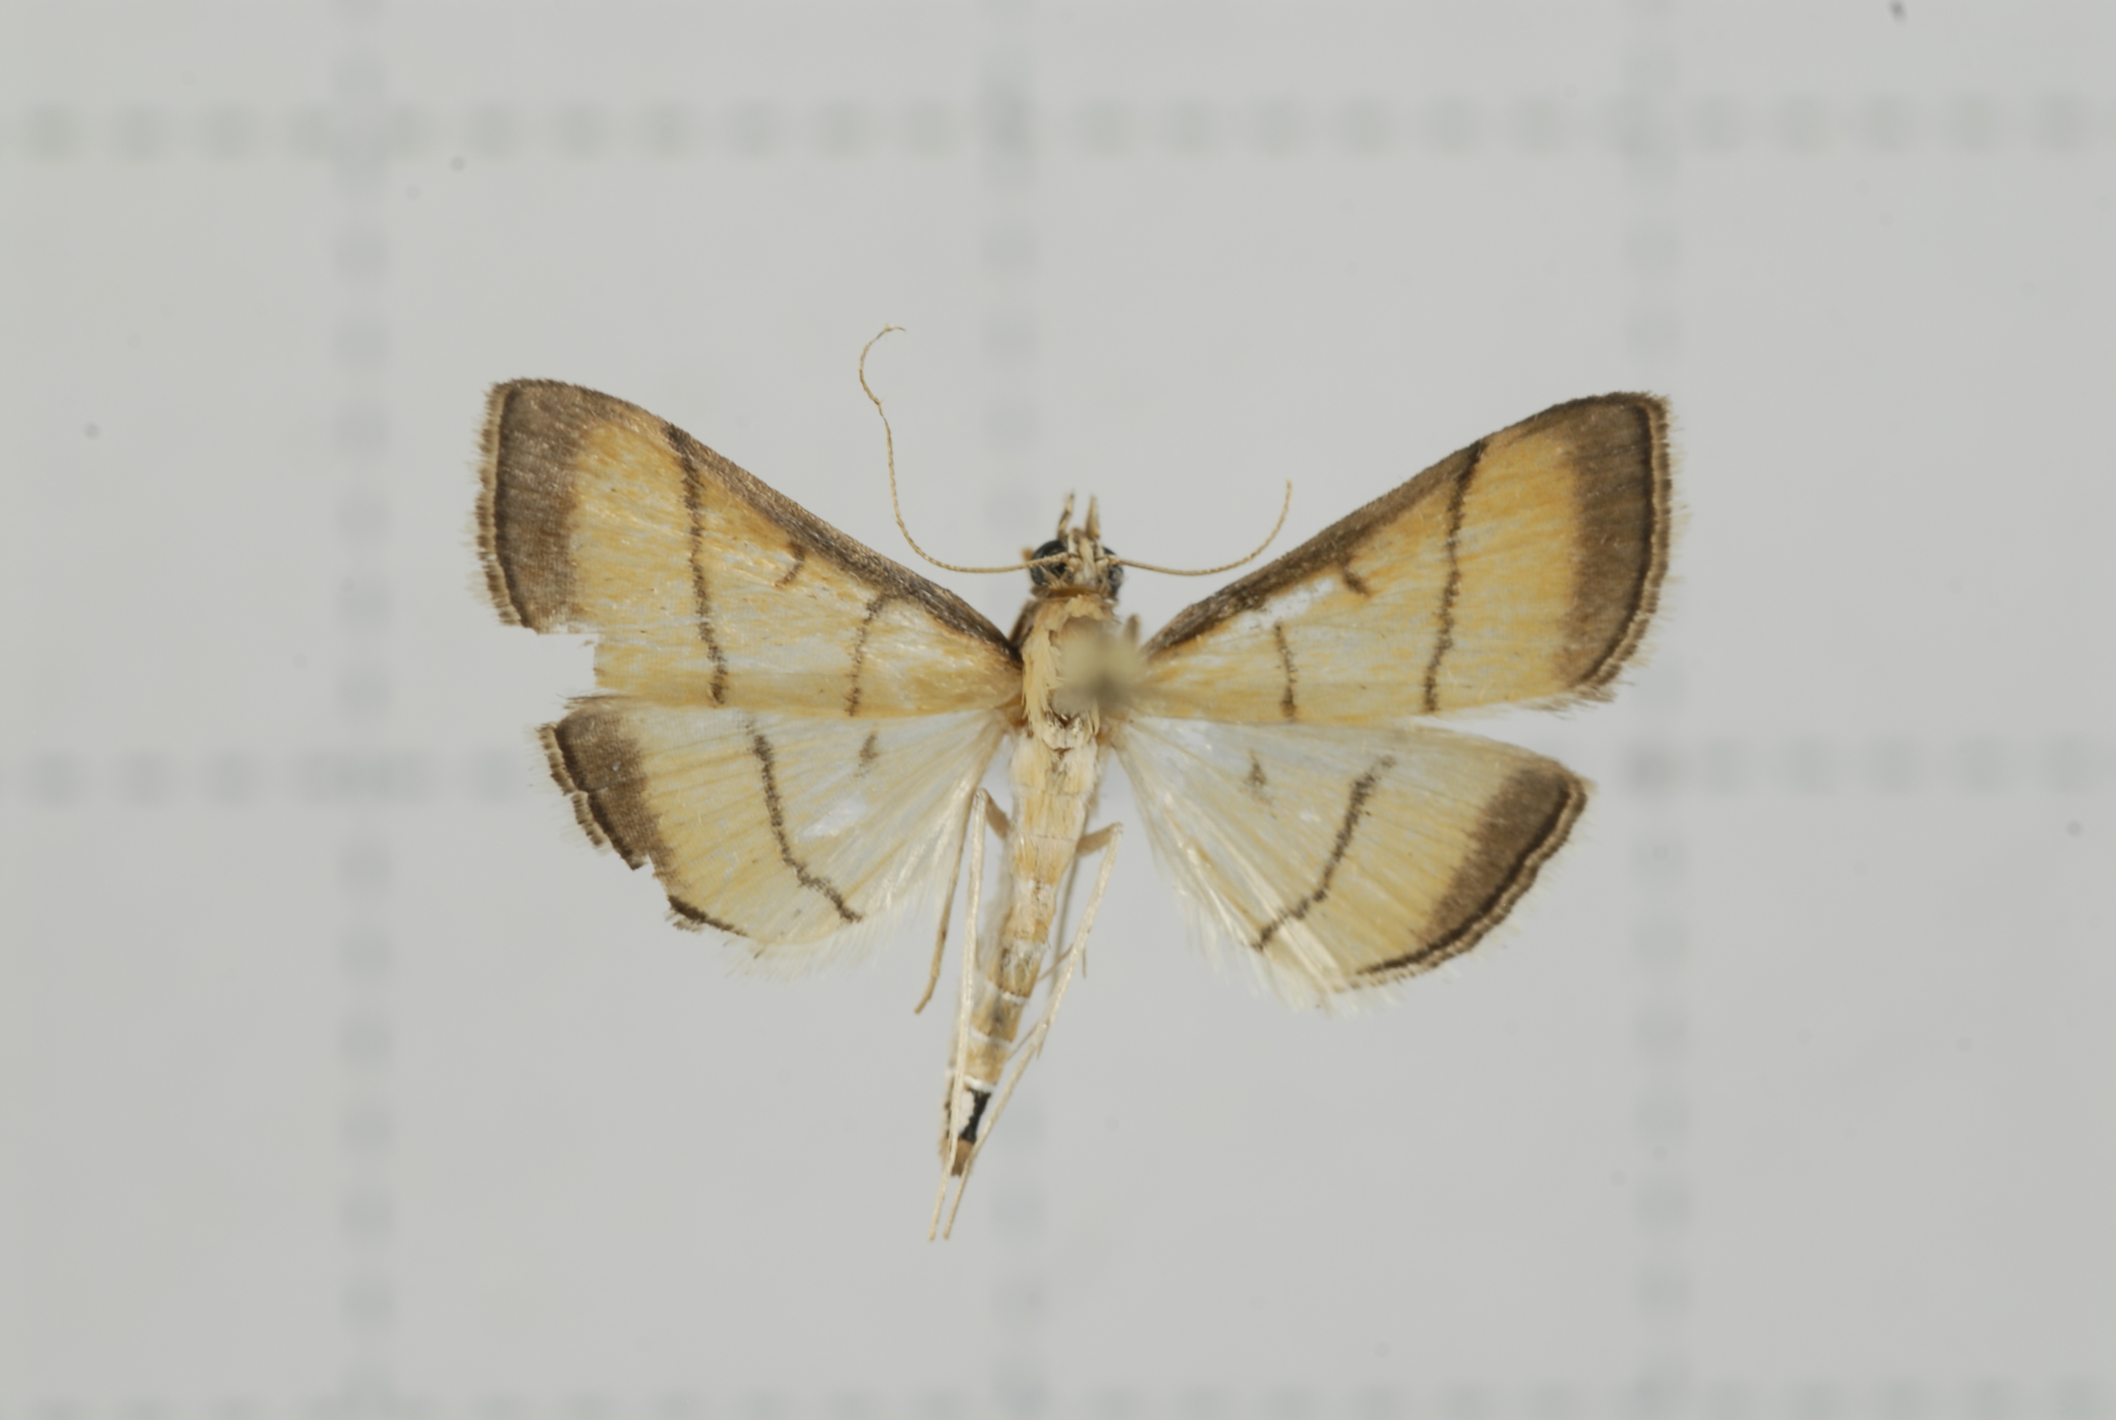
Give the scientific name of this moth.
Cnaphalocrocis medinalis
